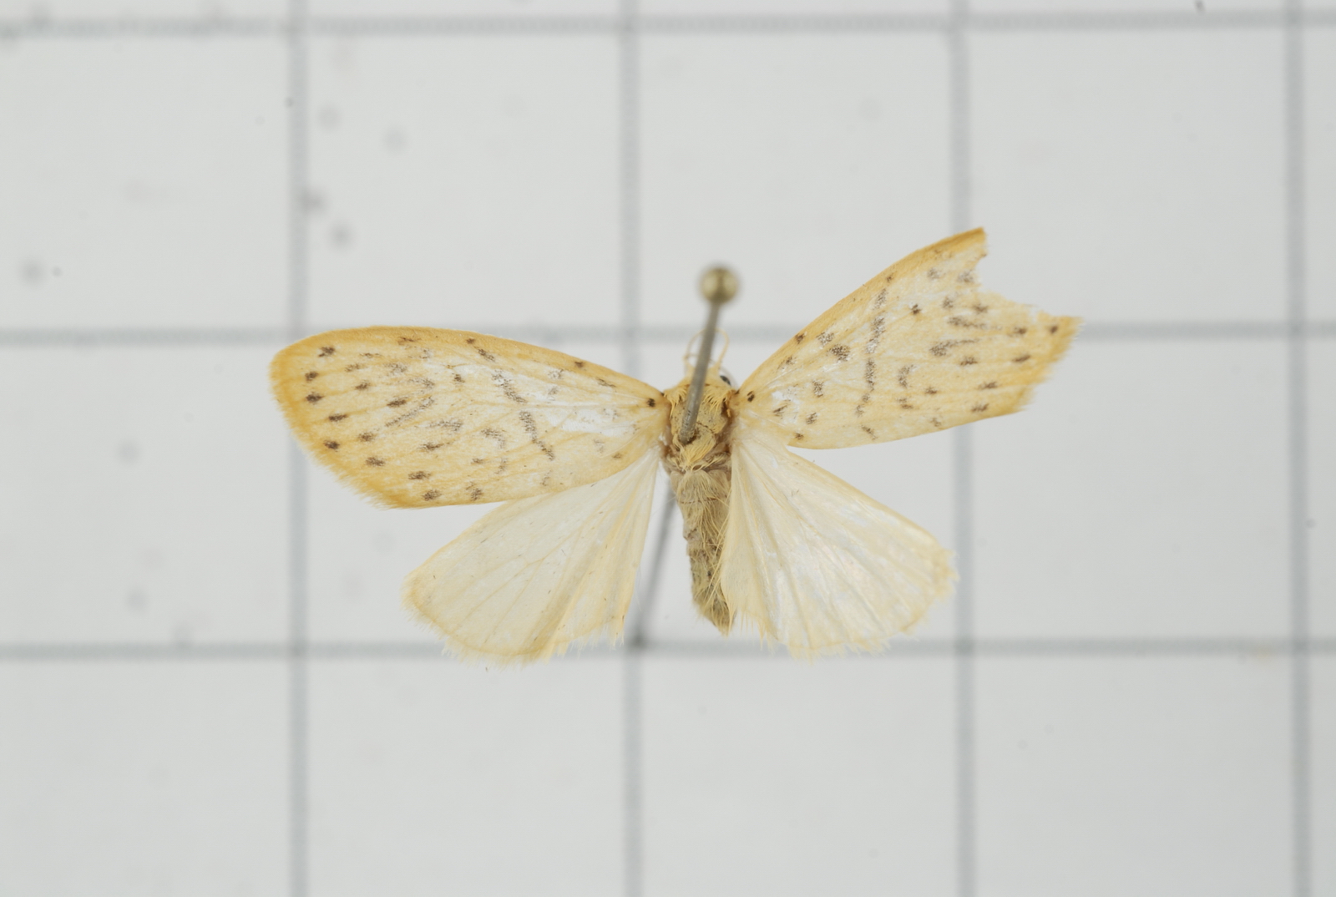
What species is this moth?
Huangilene alikangiae alikangiae
